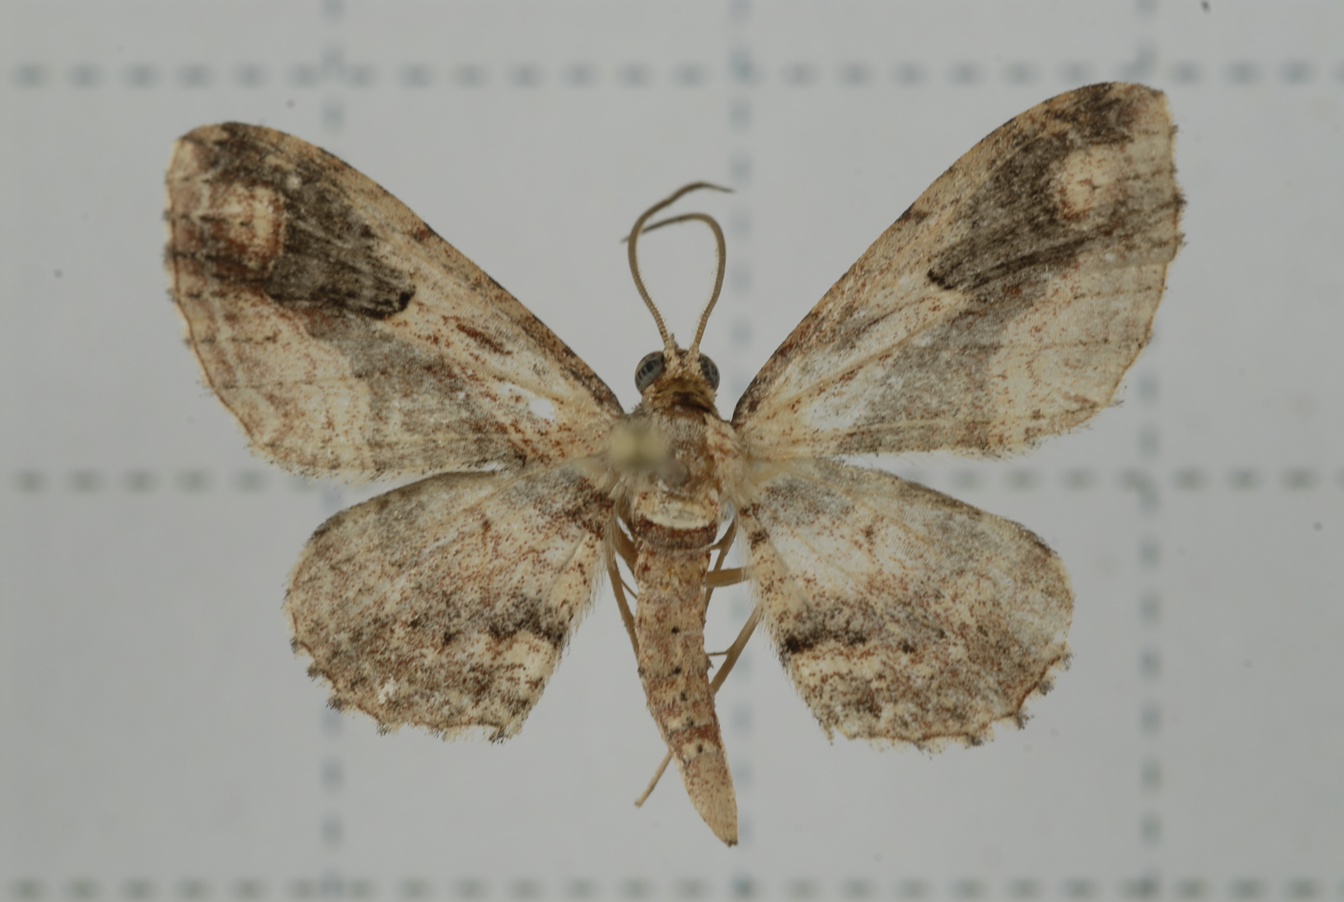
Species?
Ziridava kanshireiensis
